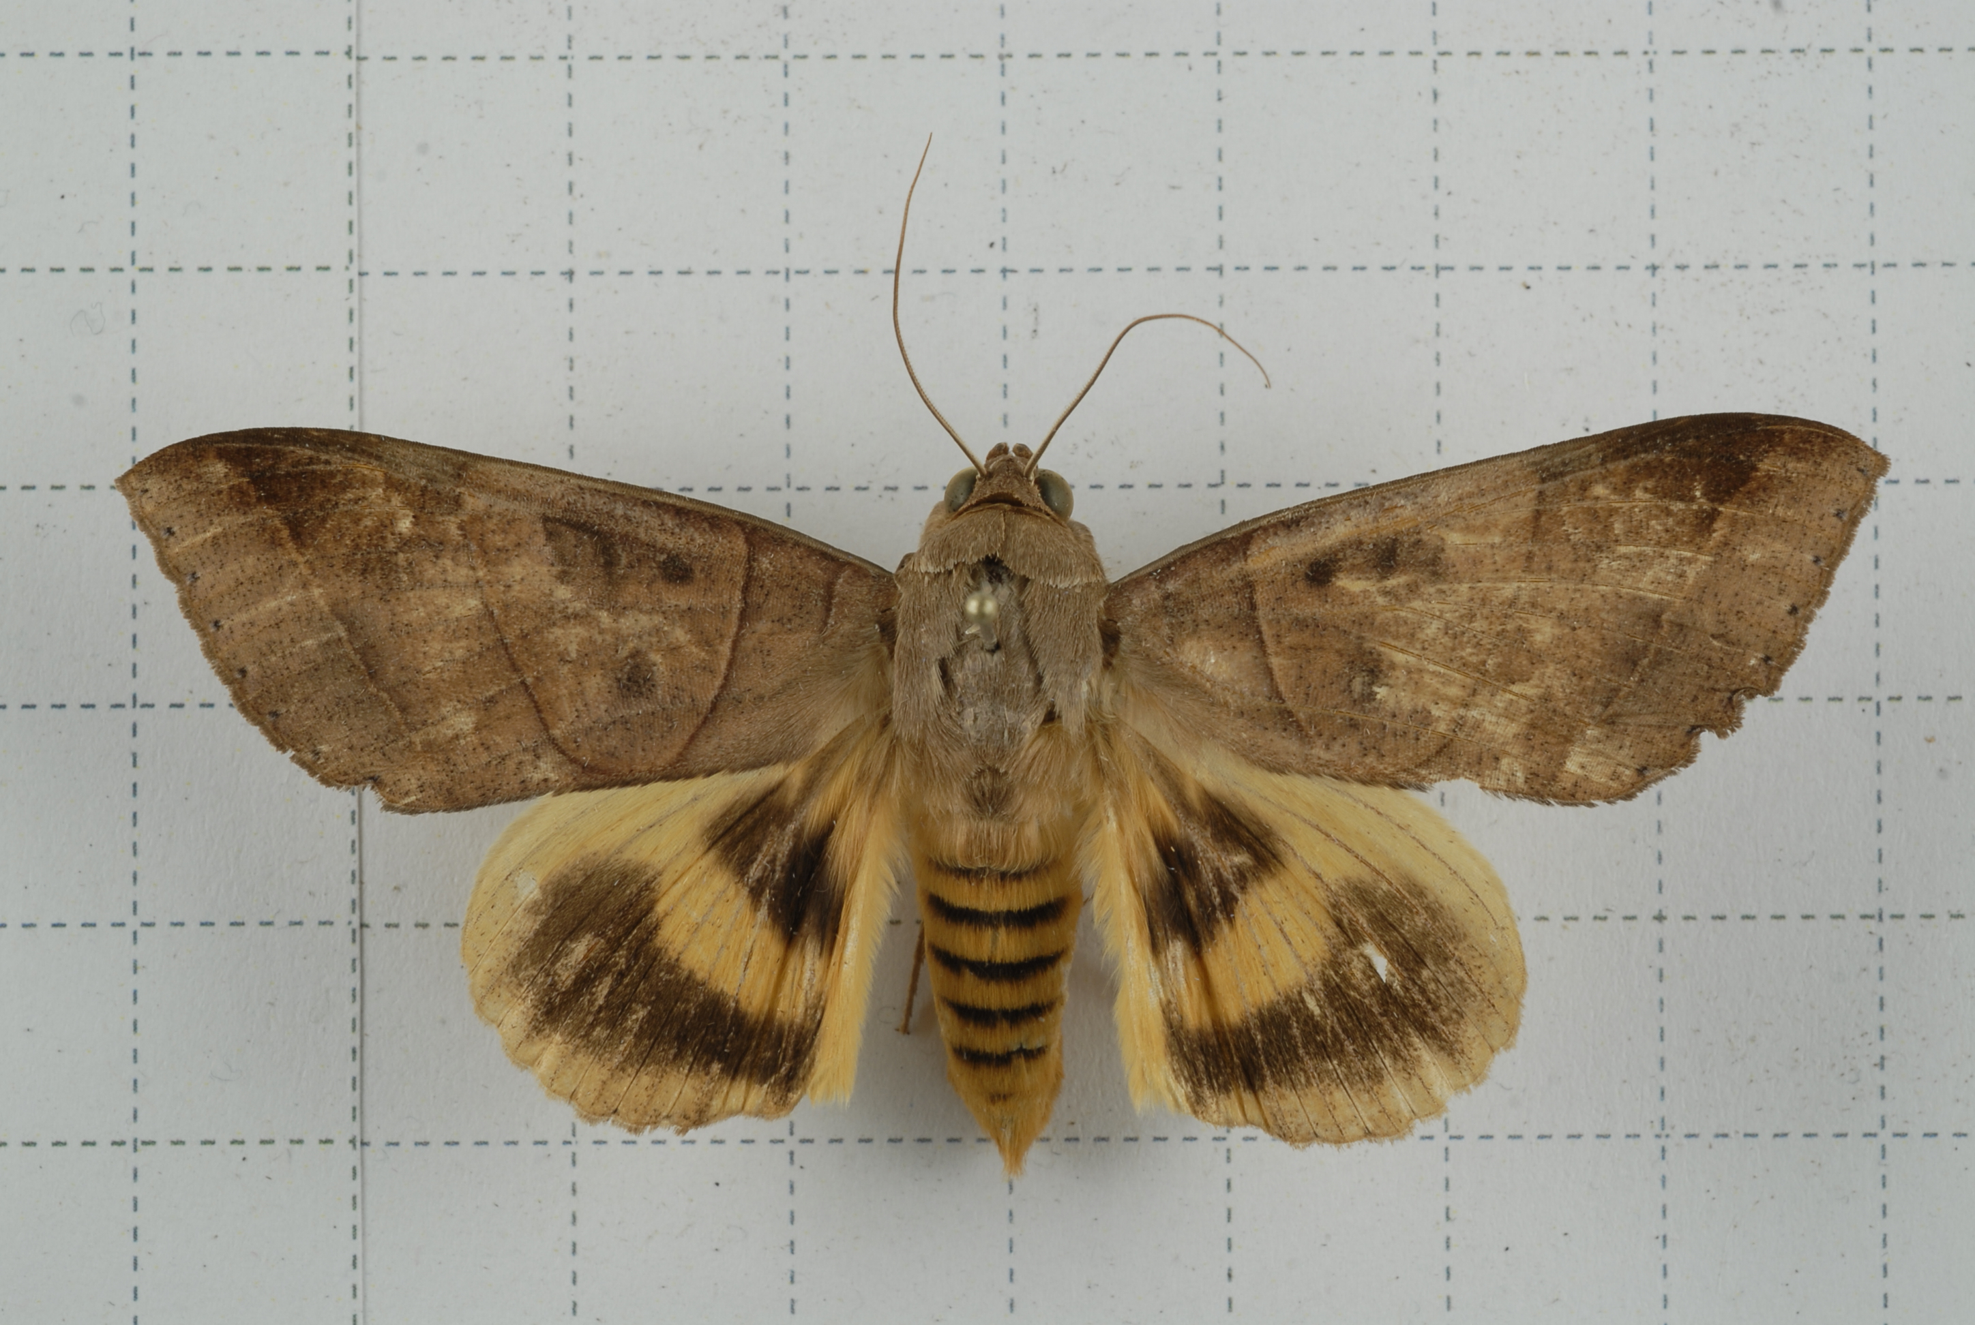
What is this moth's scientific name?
Thyas coronata
